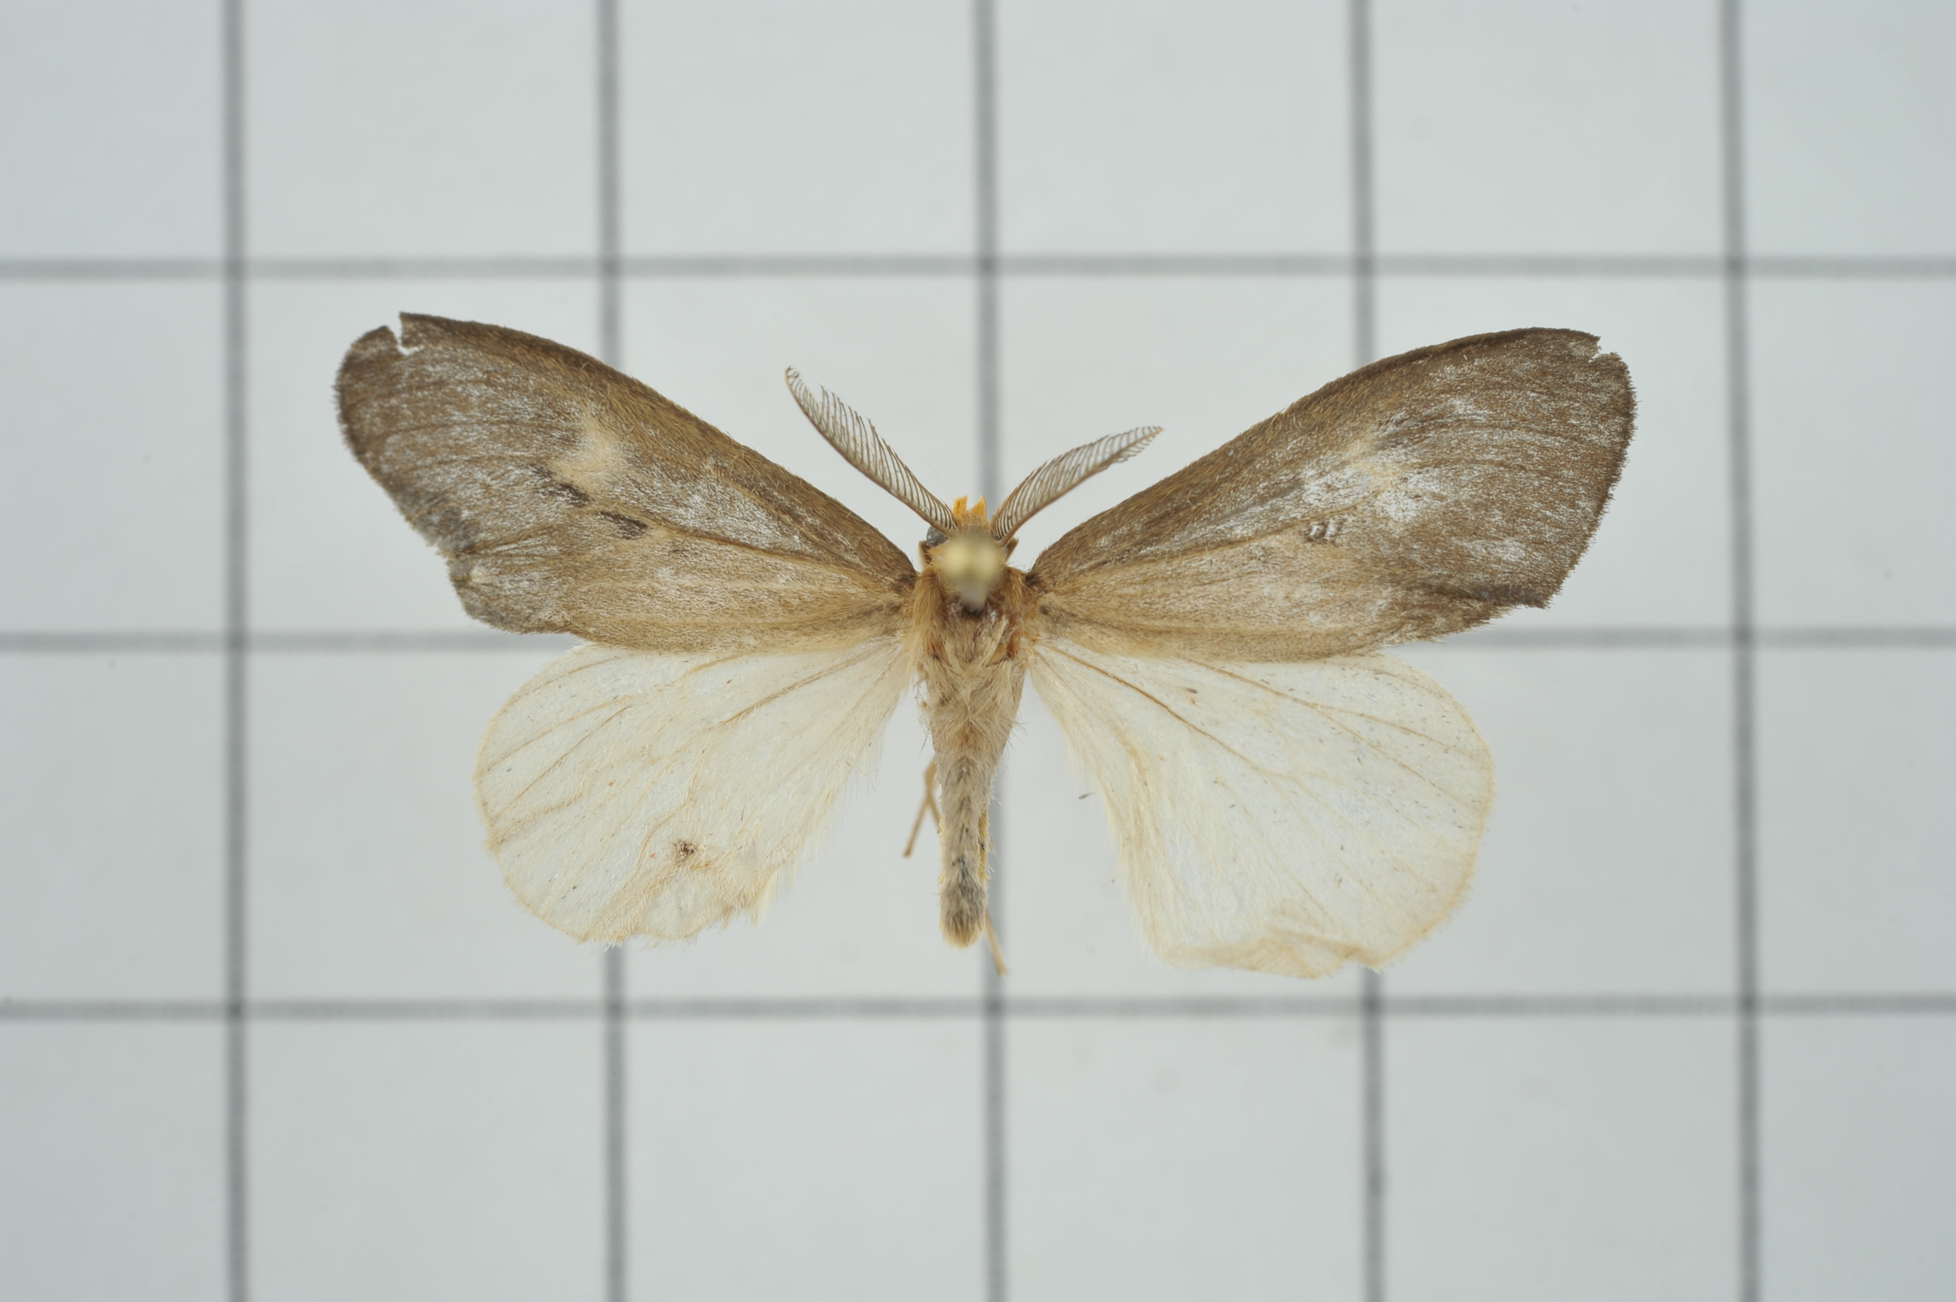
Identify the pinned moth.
Pantana ochripalpis
